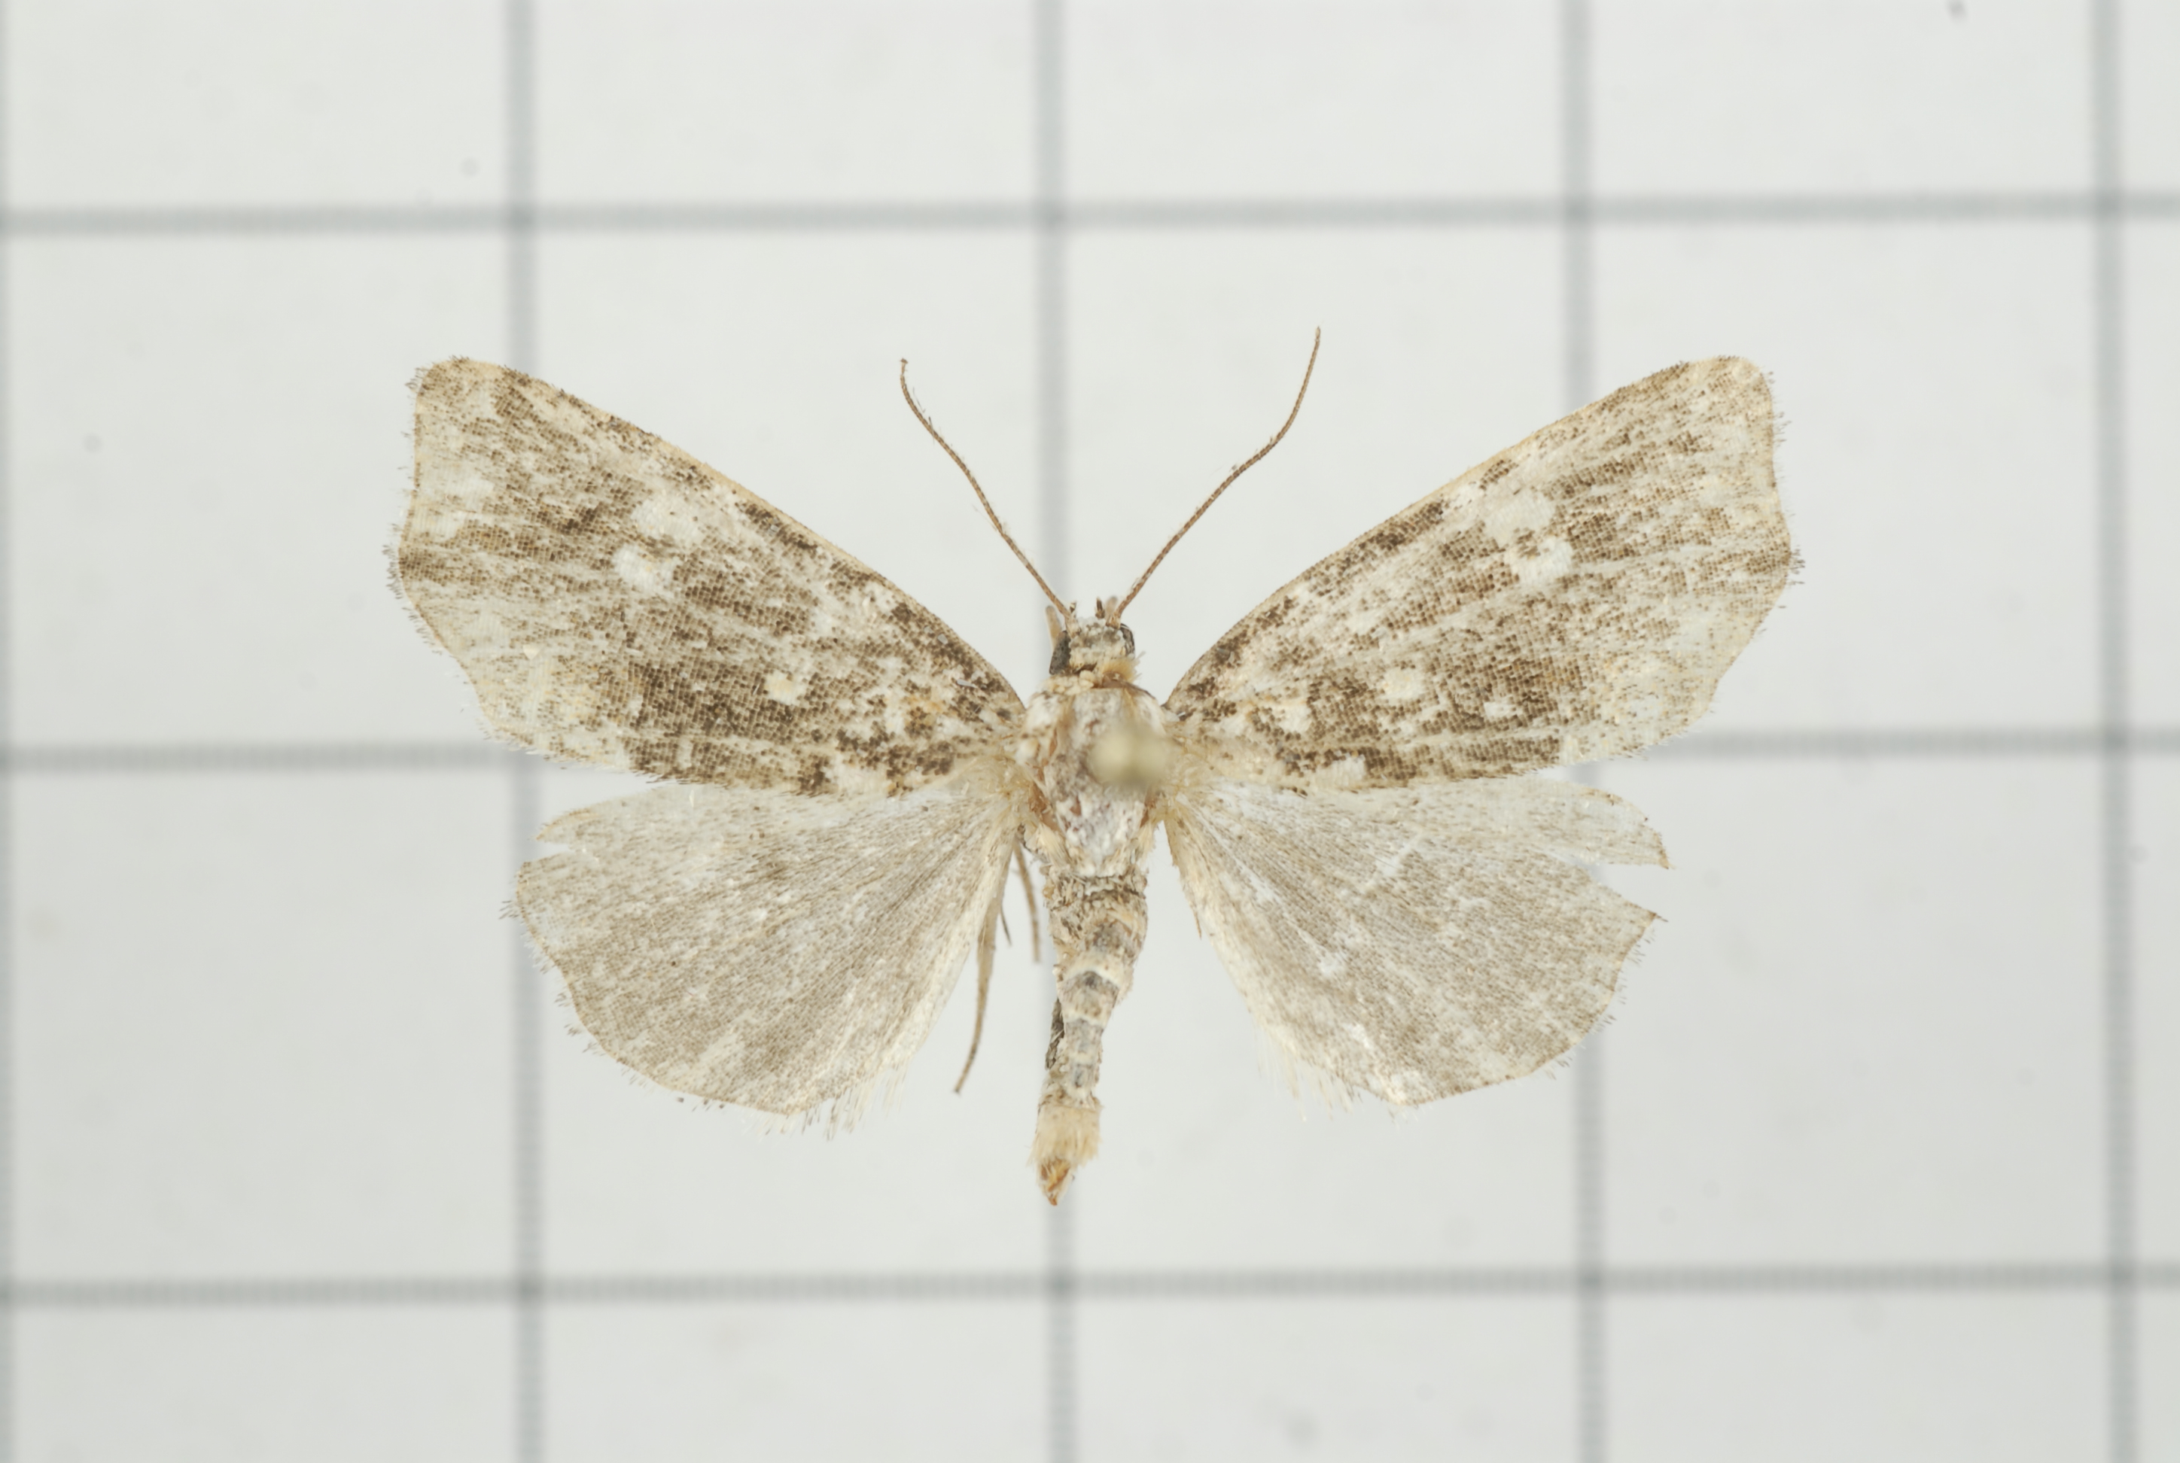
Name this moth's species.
Koyaga uedai
